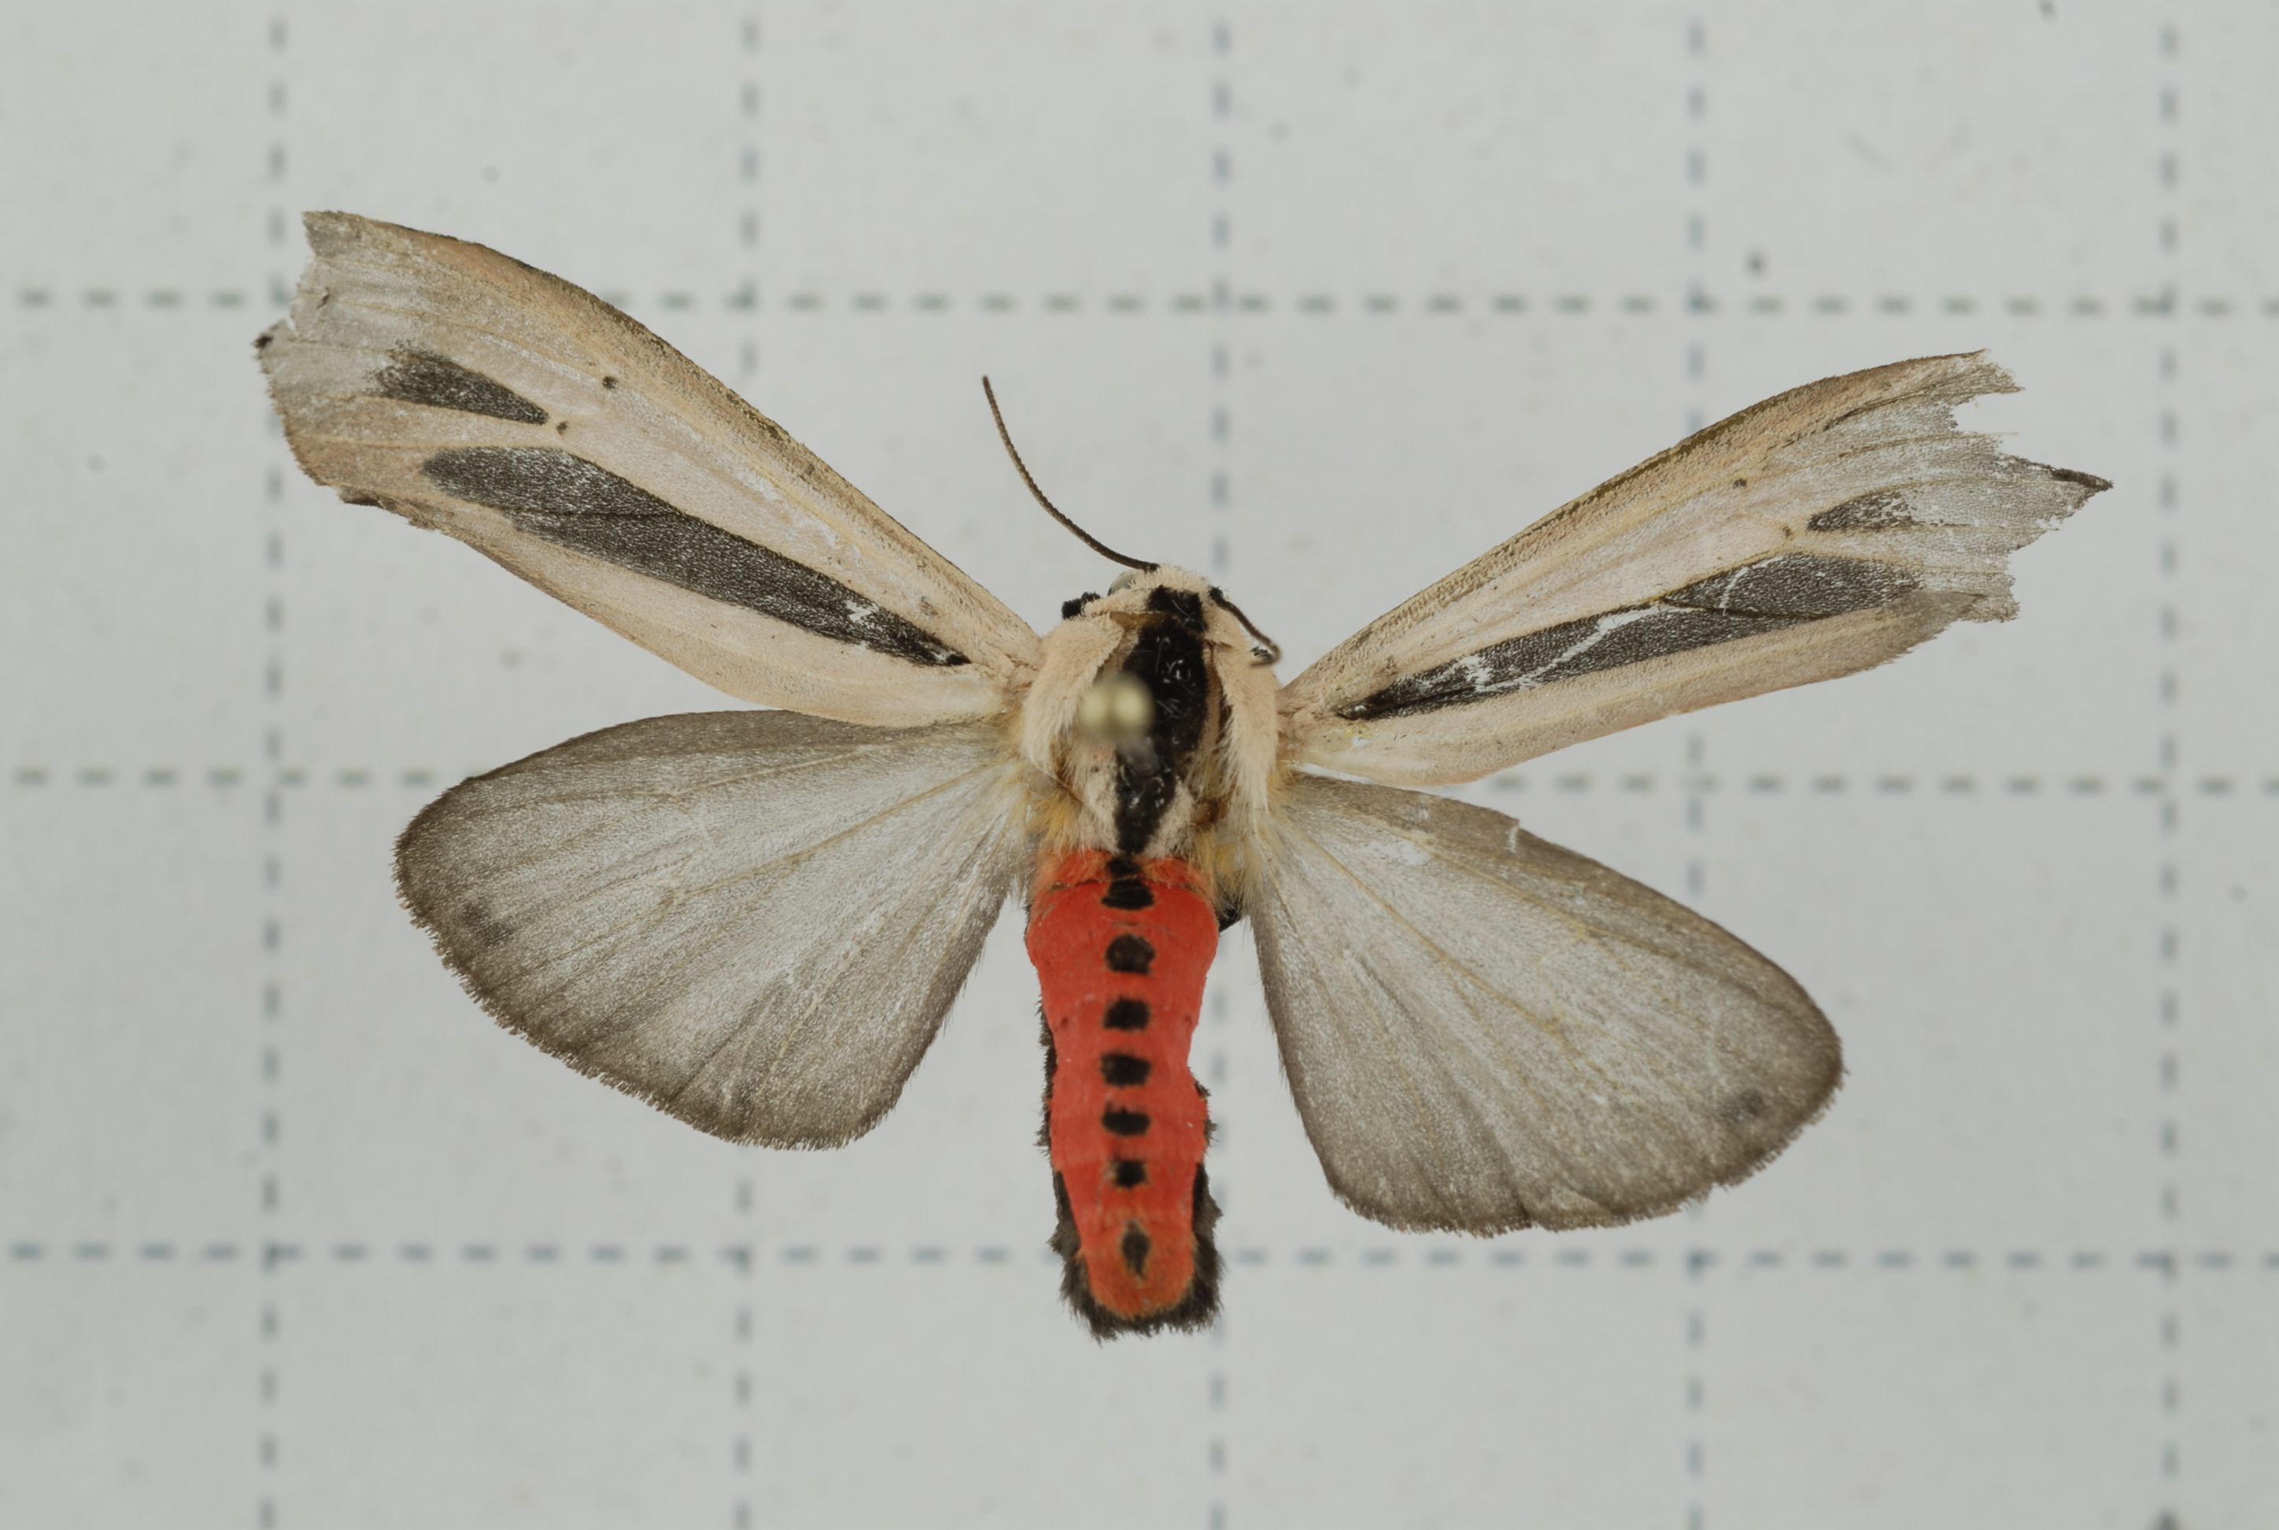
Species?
Creatonotos gangis
